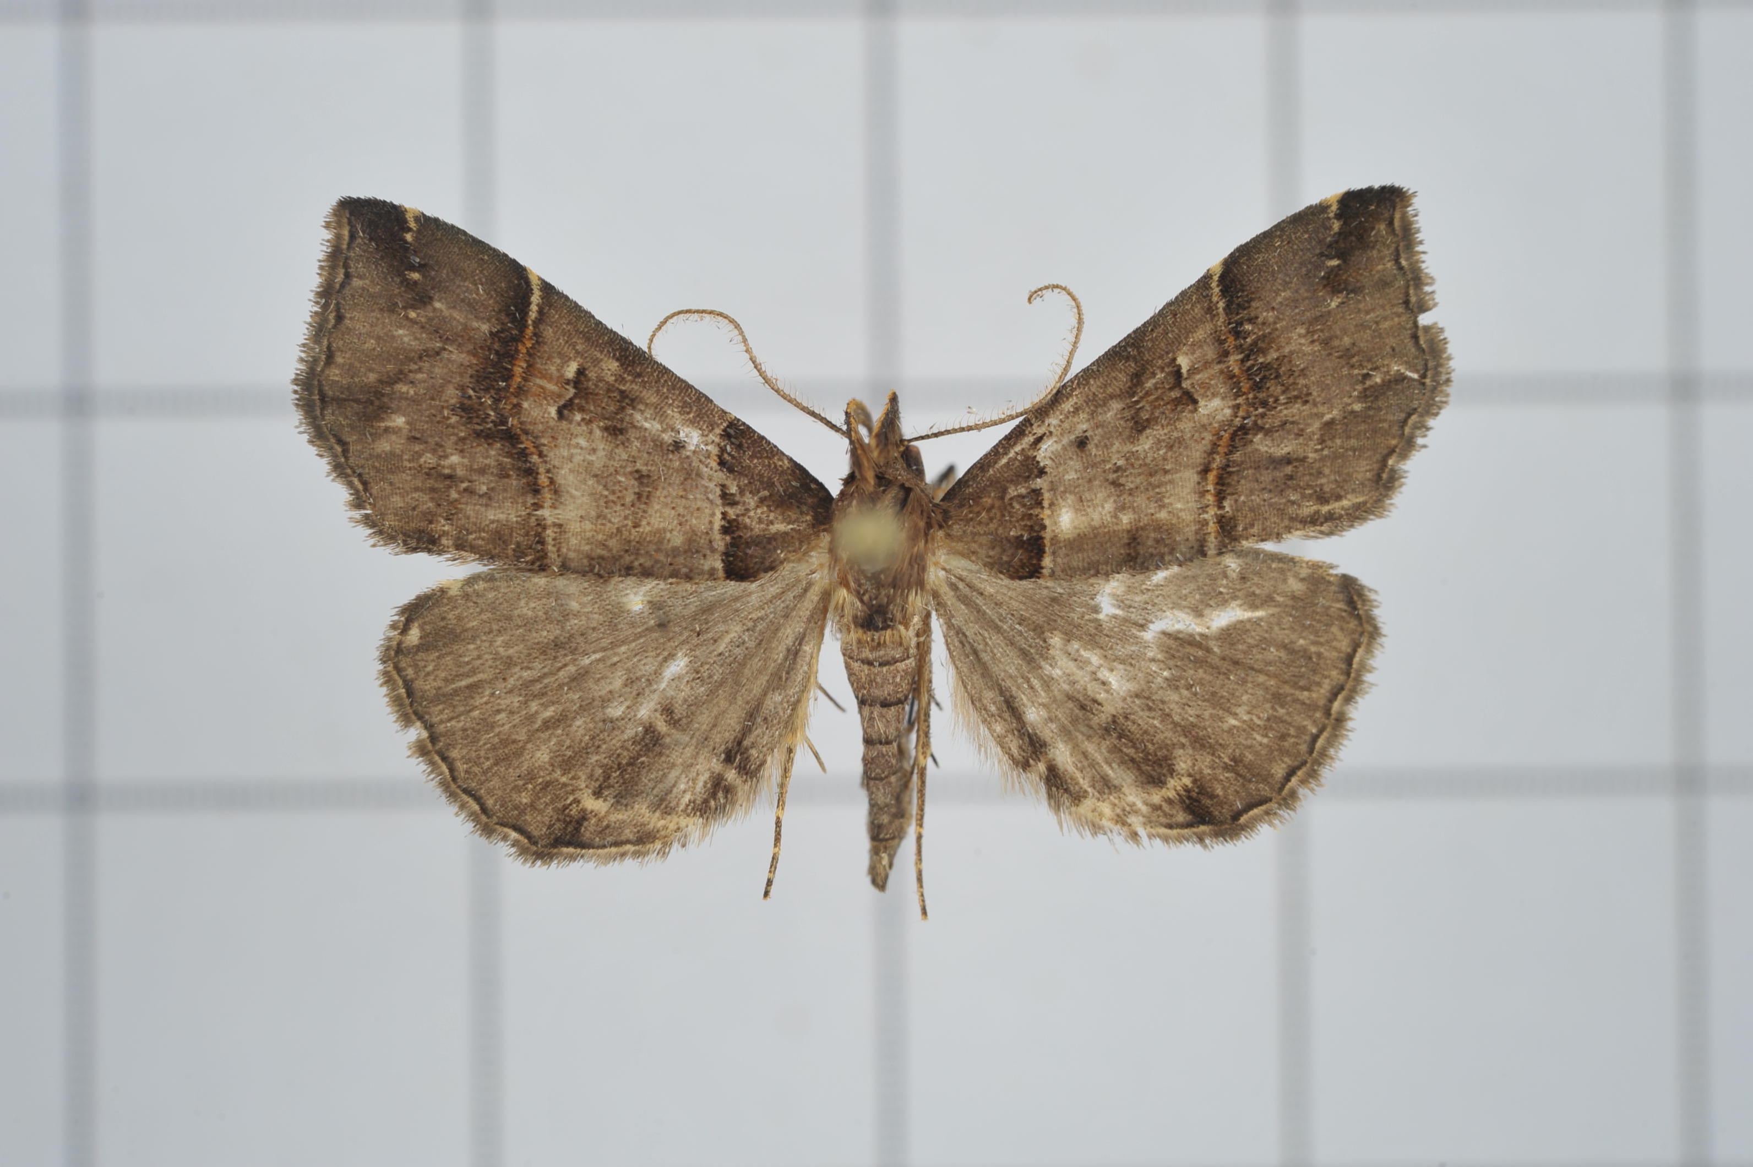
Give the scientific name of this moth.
Bertula kosemponica
